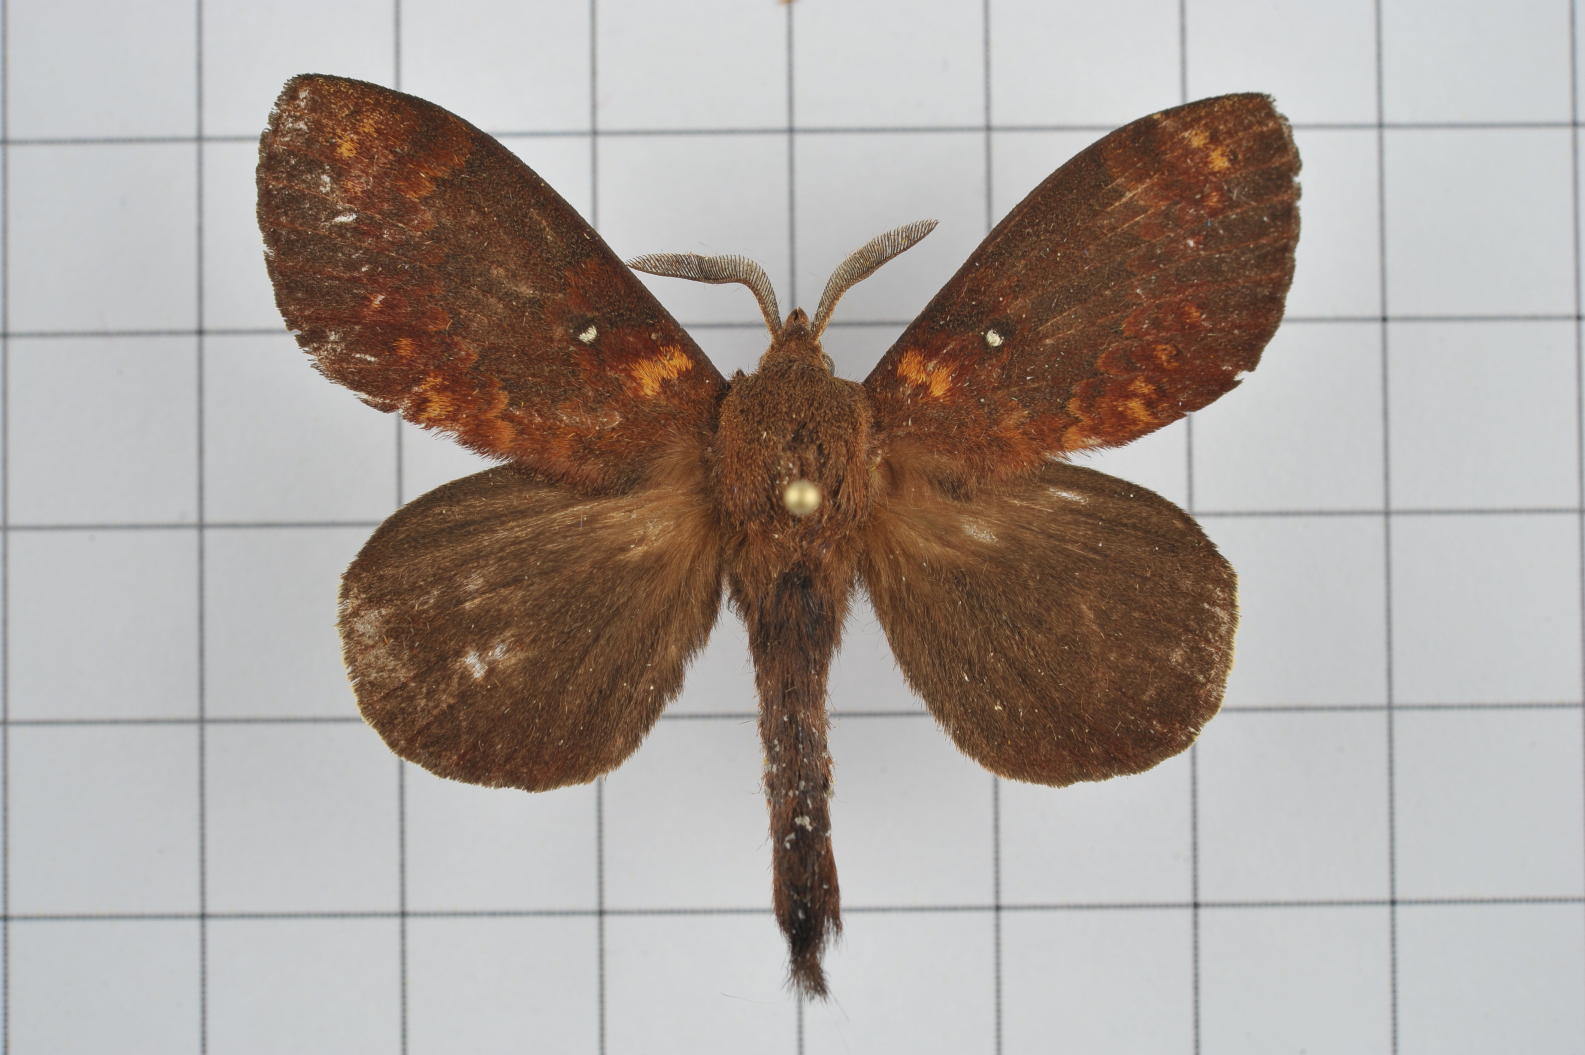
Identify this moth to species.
Dendrolimus kikuchii kikuchii
